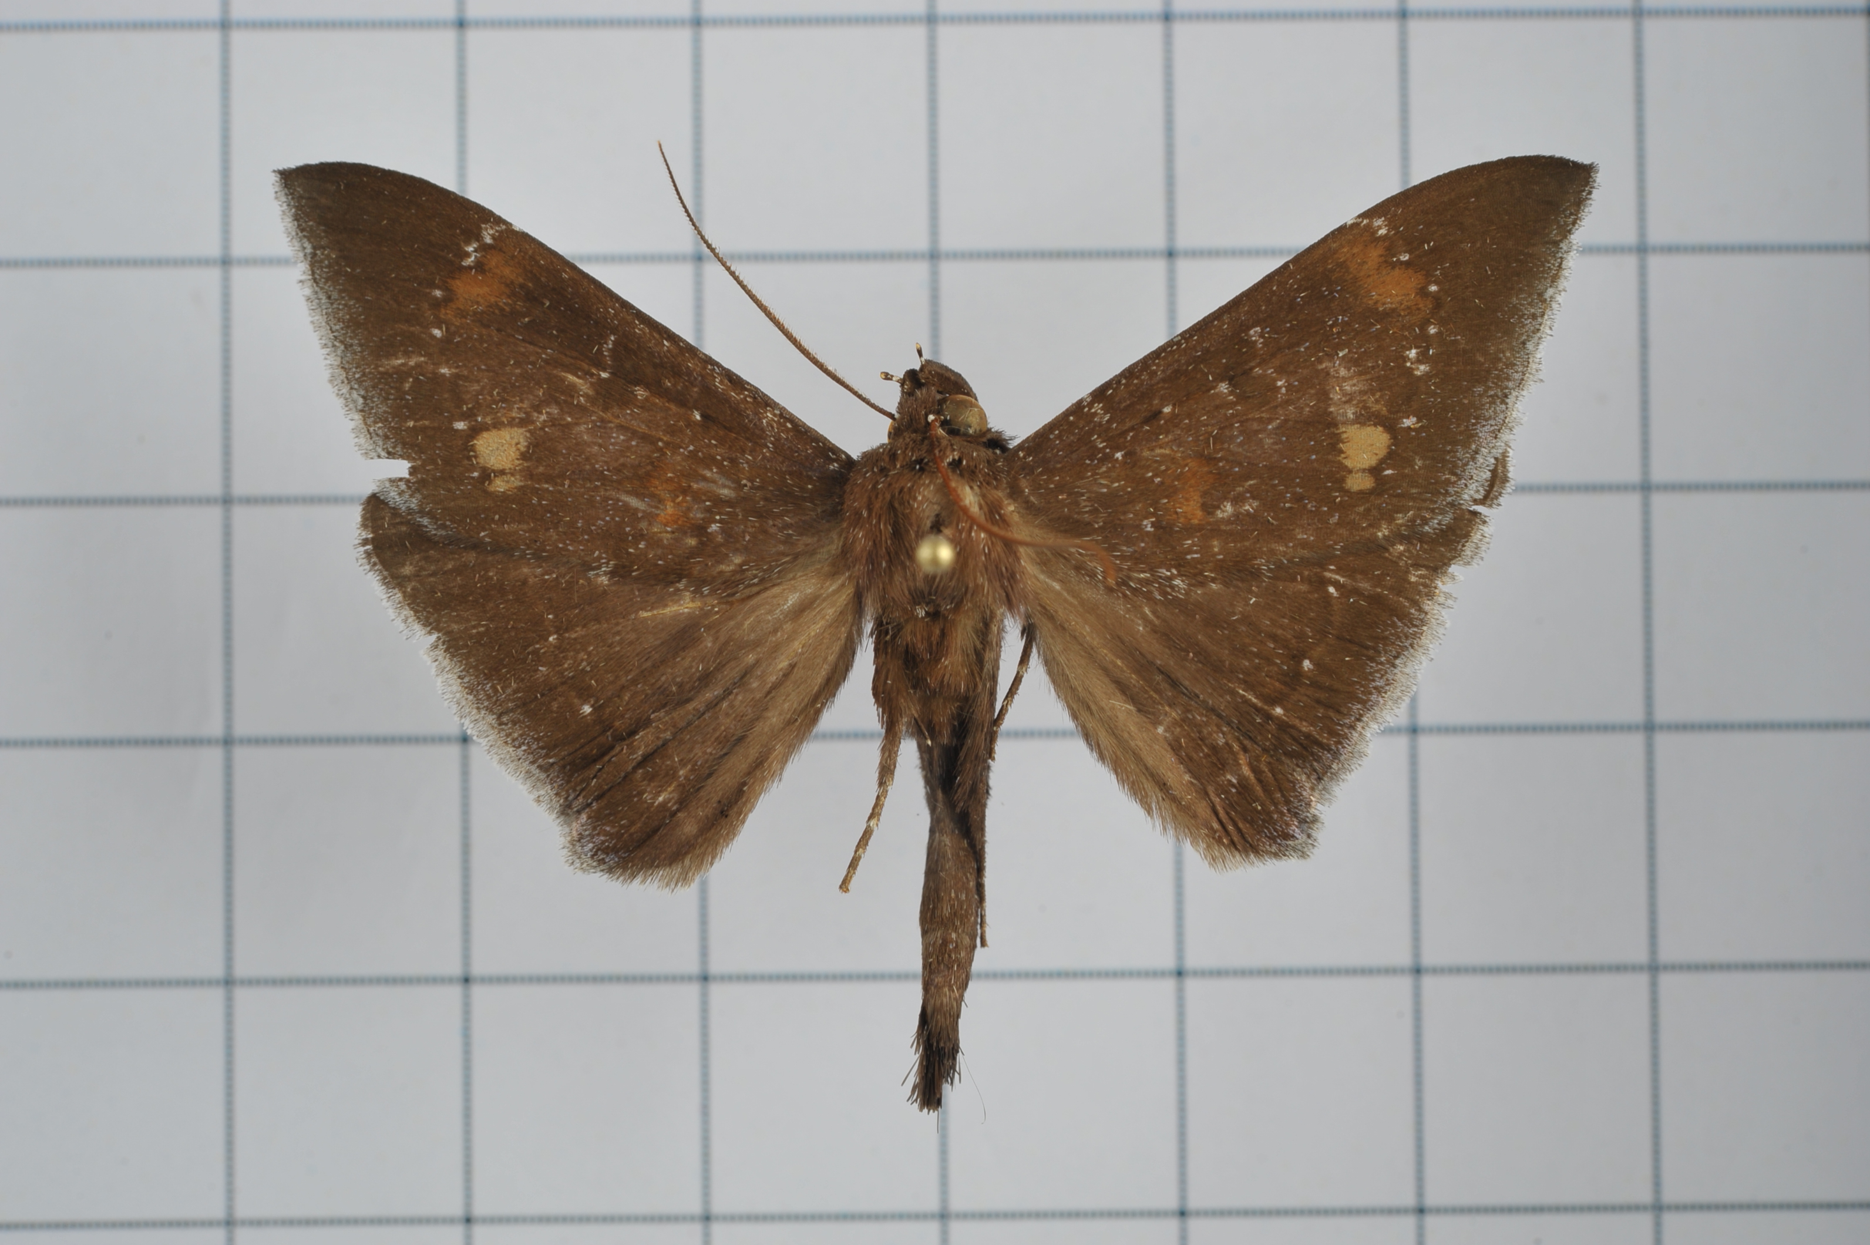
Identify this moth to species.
Platyja acerces
